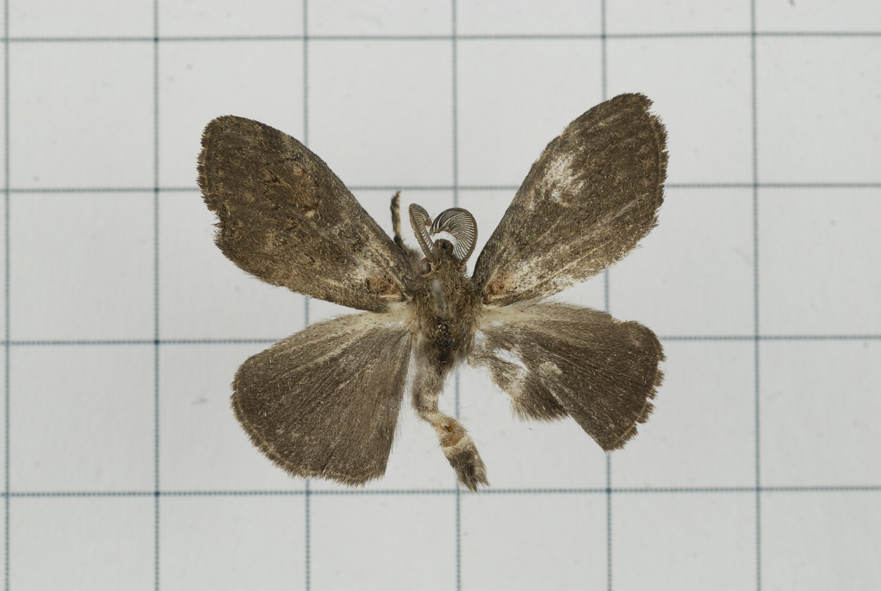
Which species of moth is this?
Olene dudgeoni
